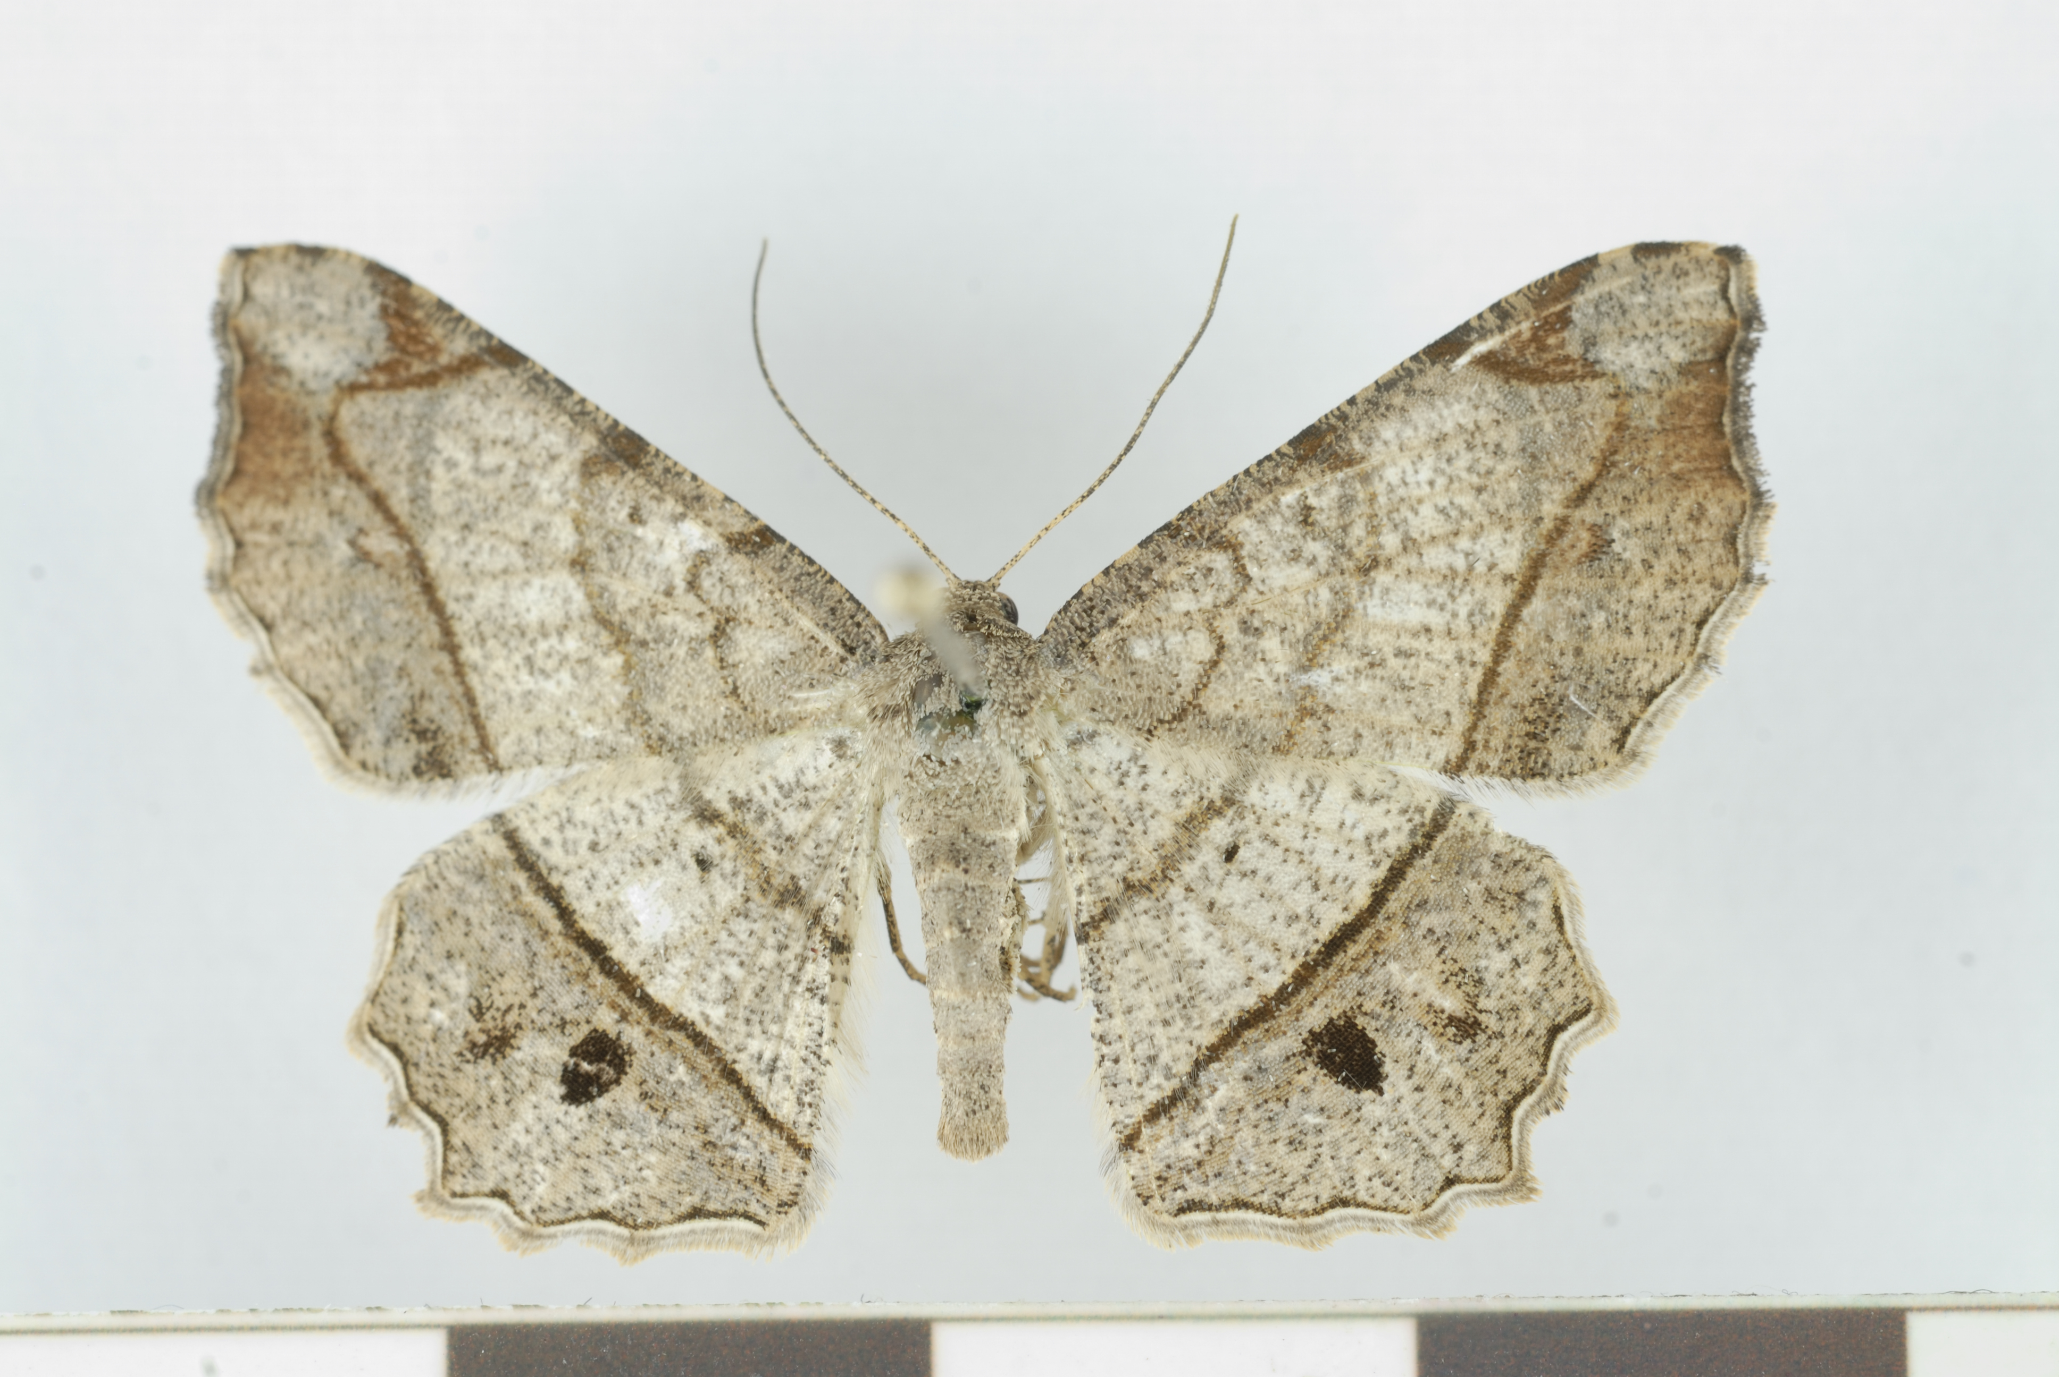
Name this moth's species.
Chiasmia intermediaria
